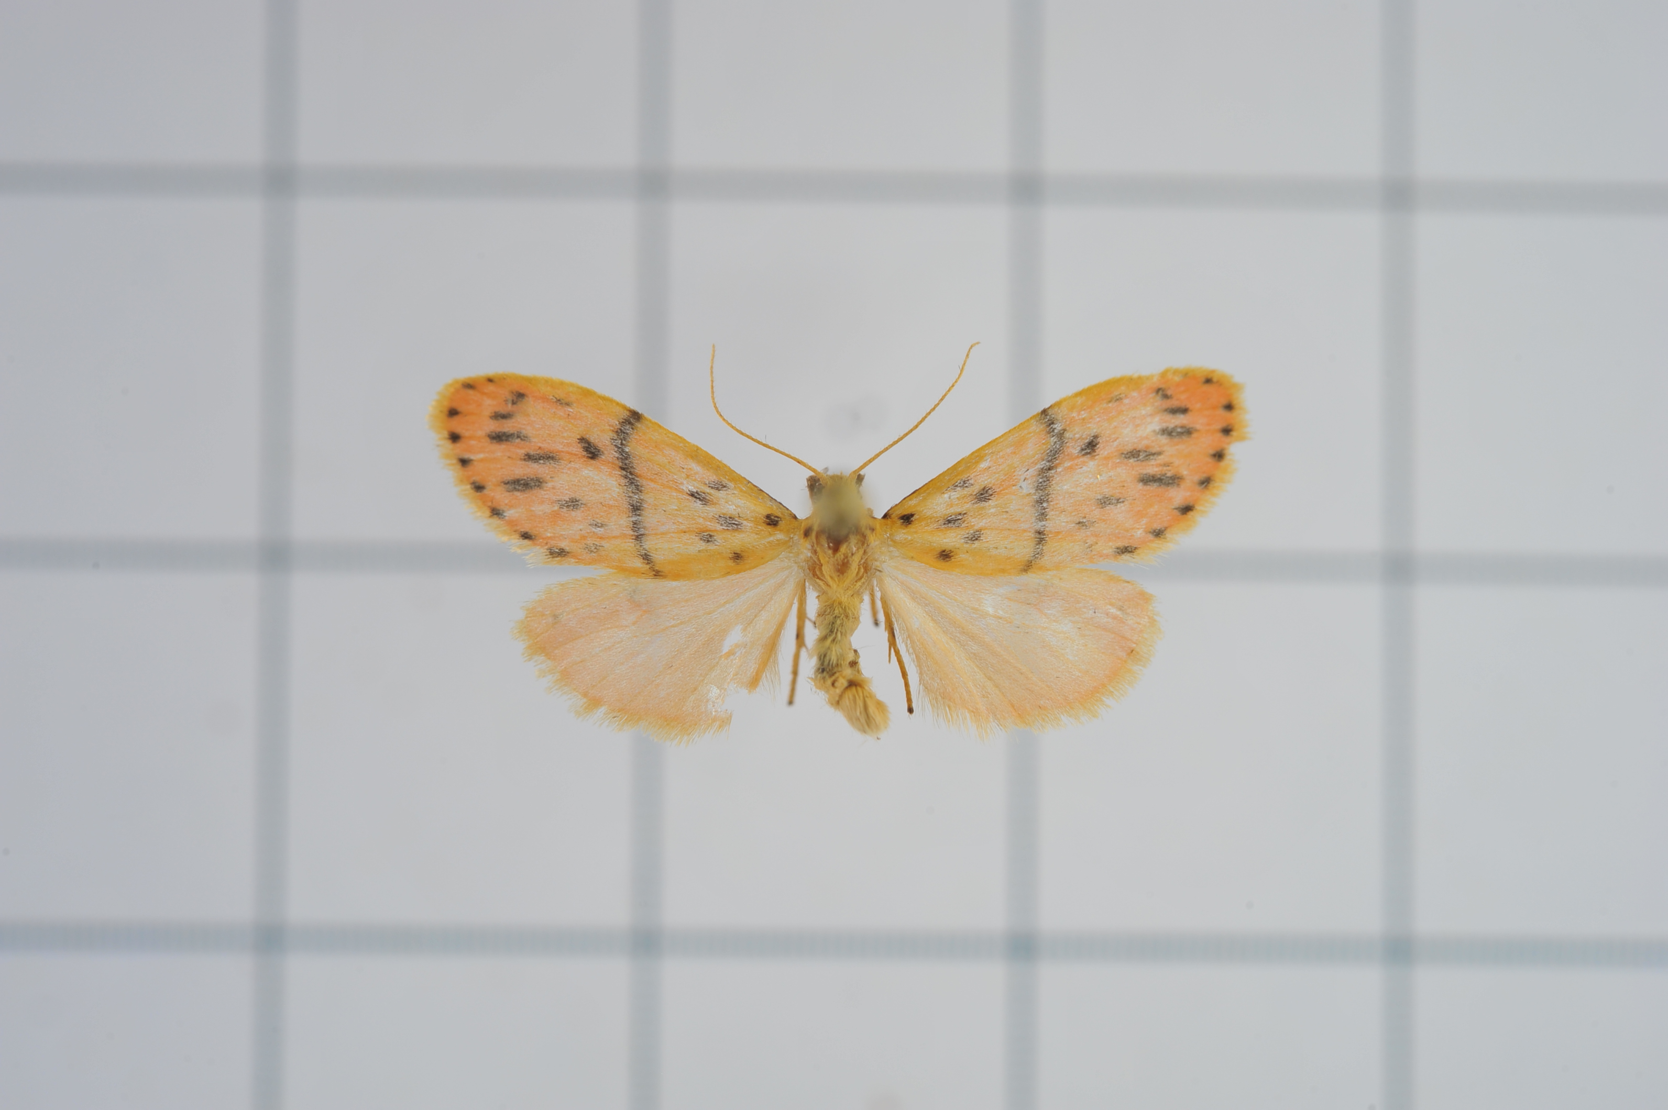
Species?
Miltochrista arcuata
